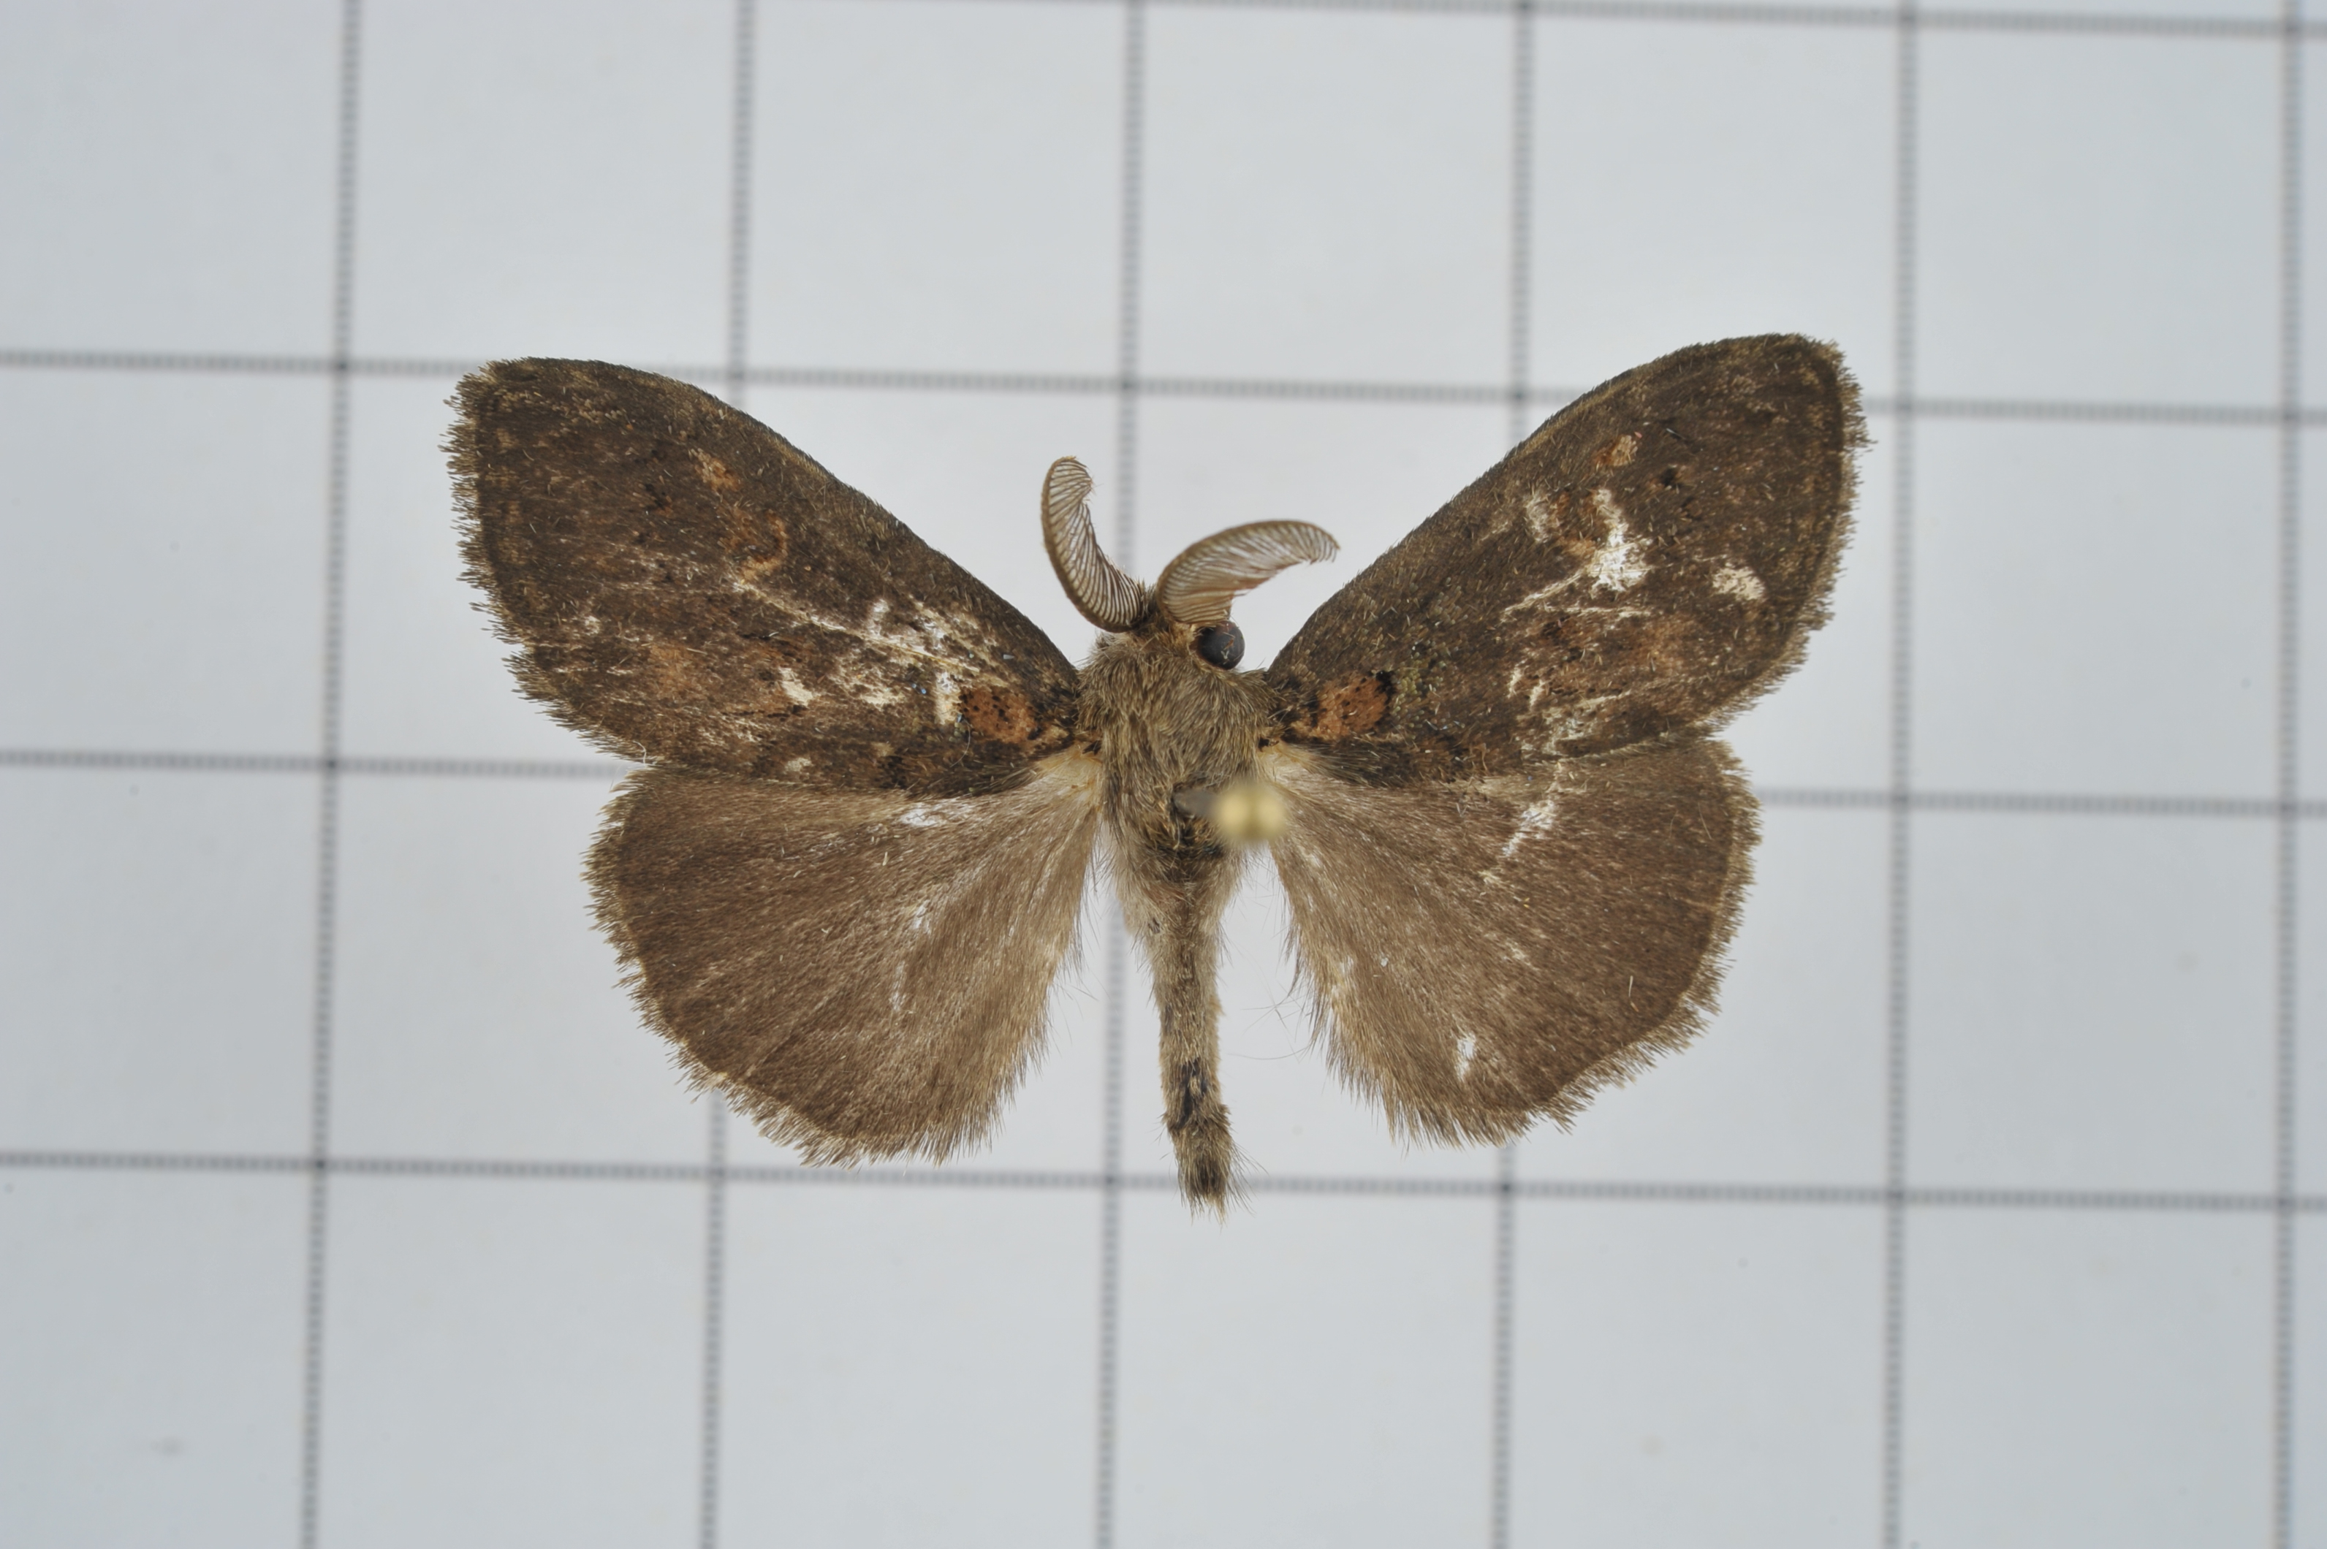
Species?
Olene dudgeoni
